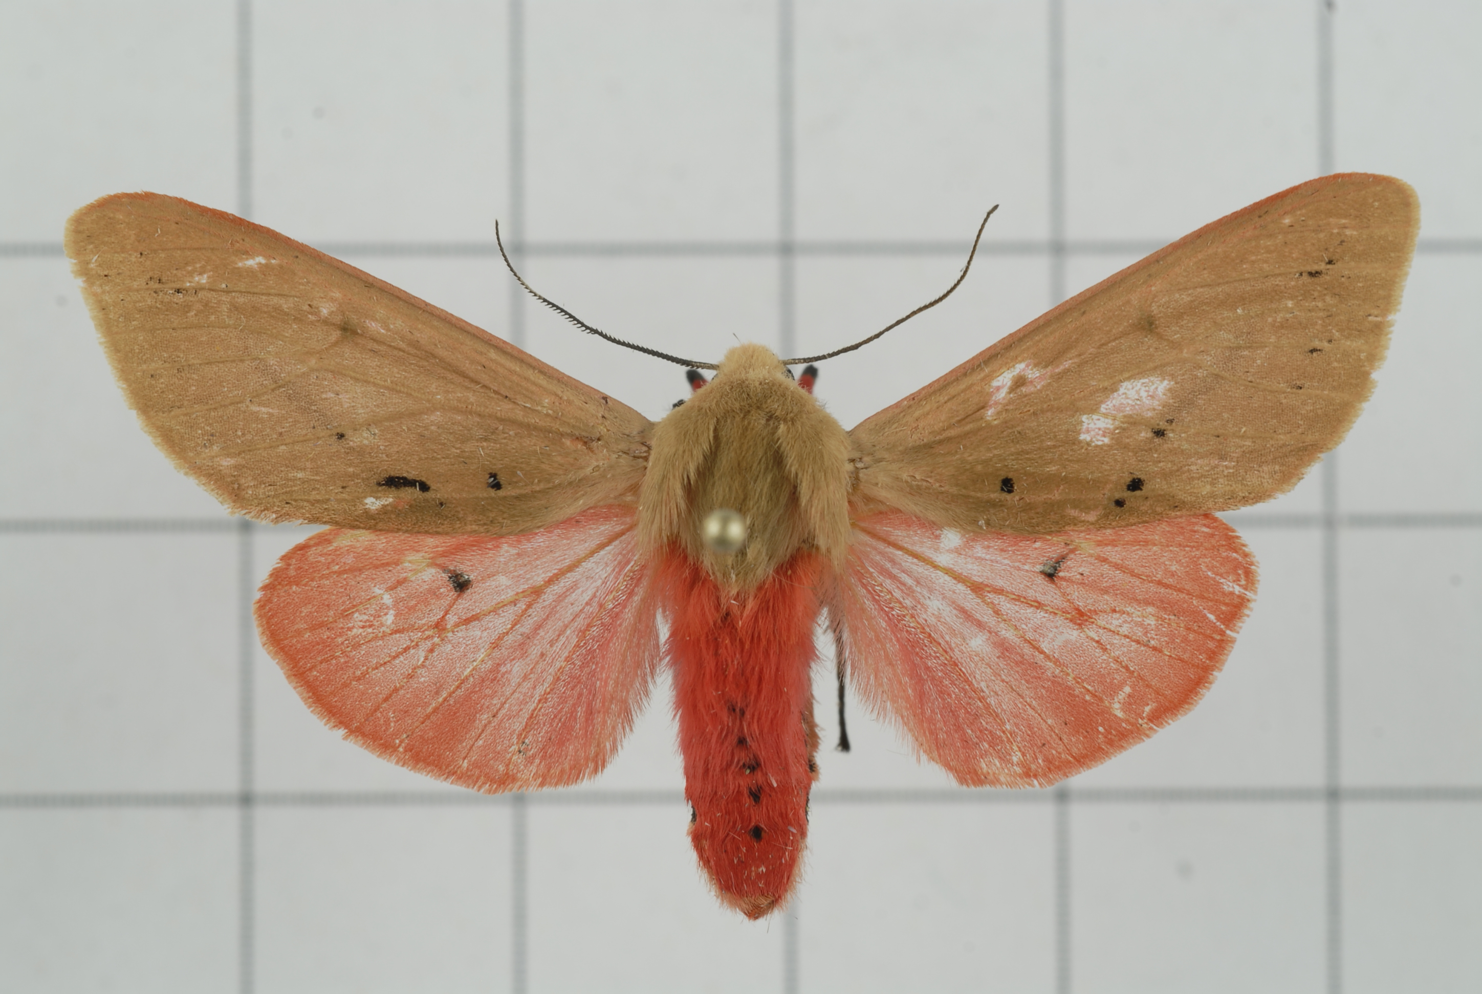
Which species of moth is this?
Spilarctia wilemani
